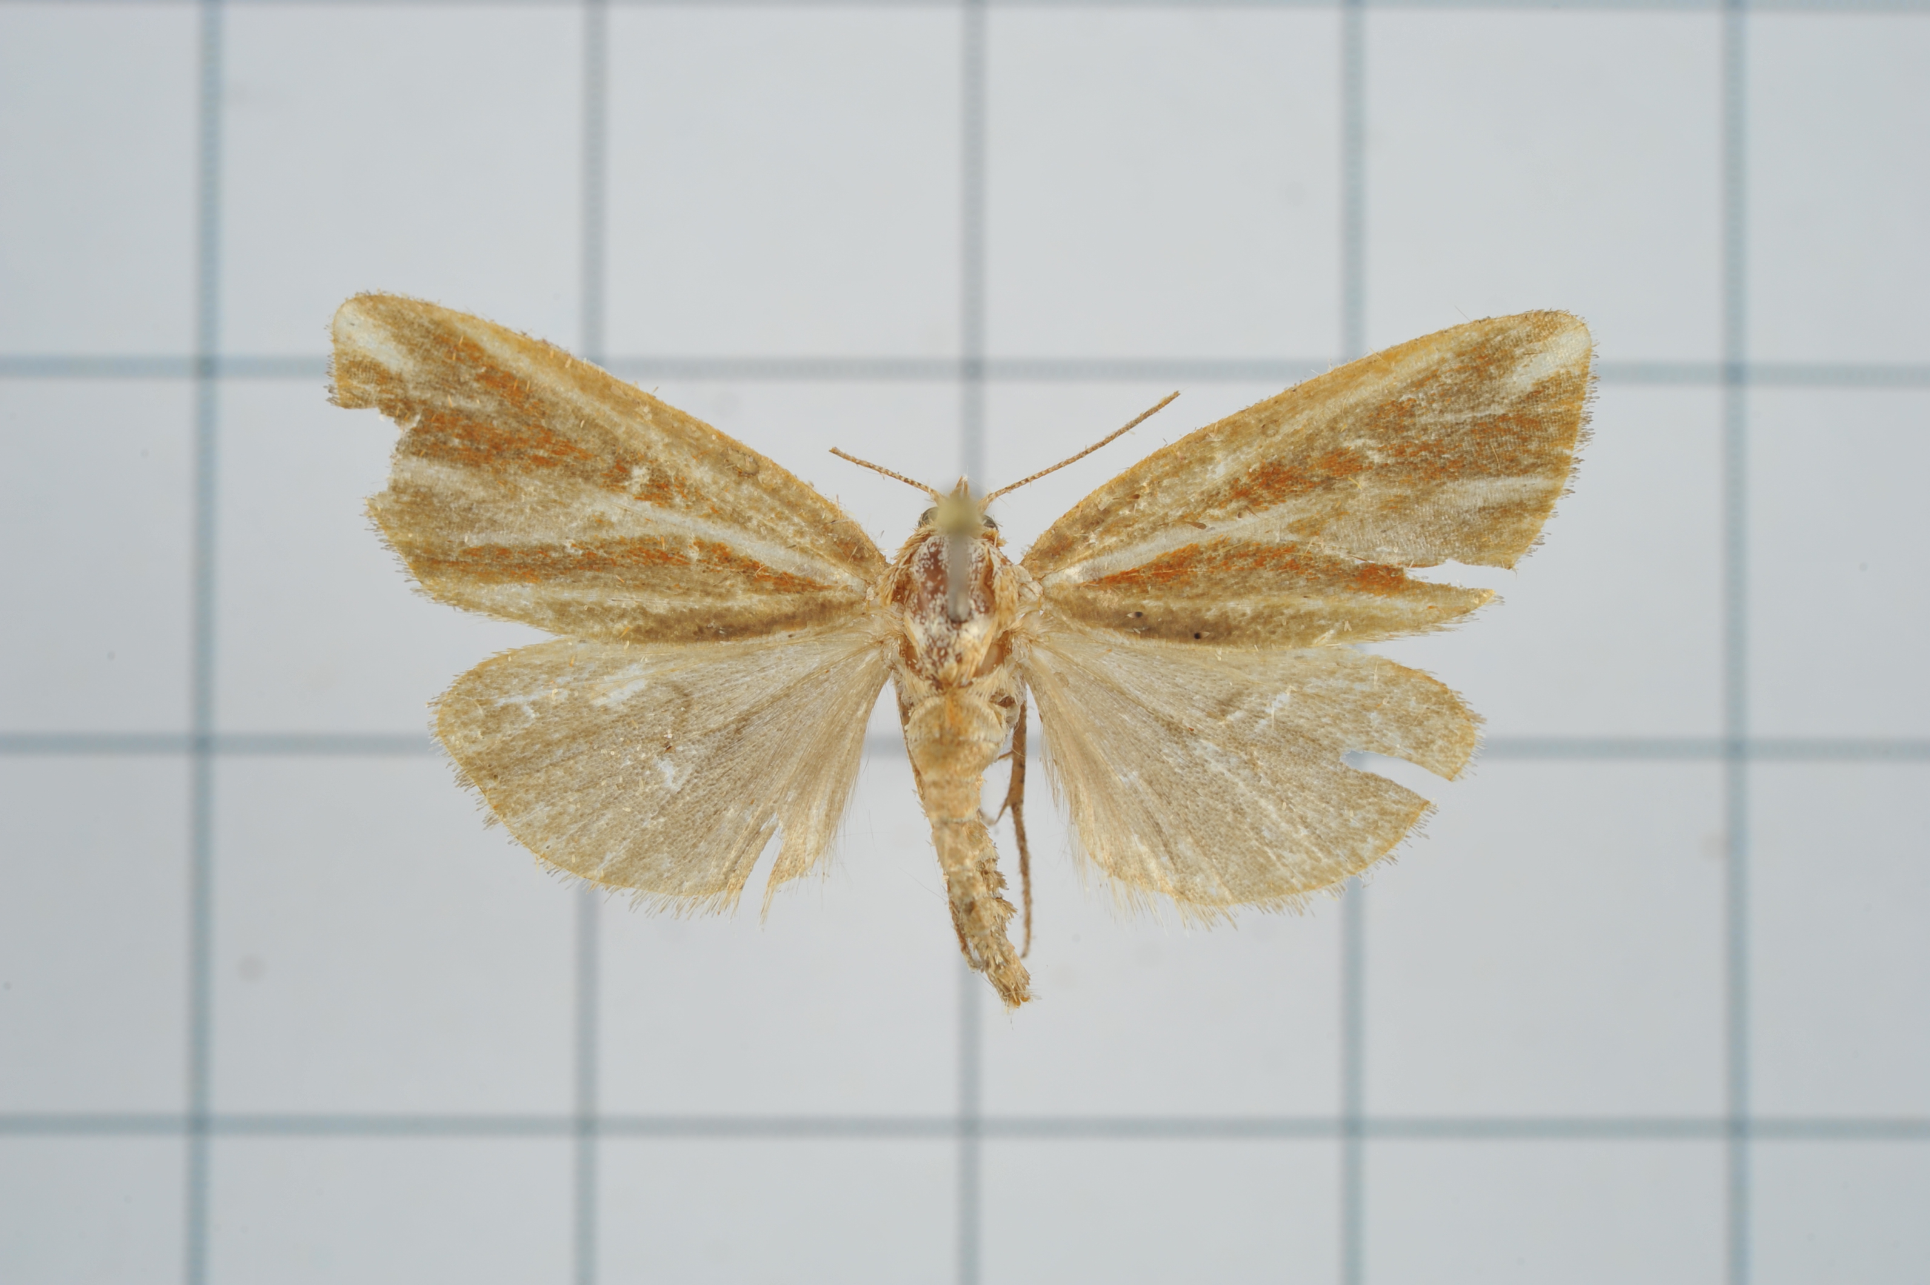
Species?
Narangodes confluens
